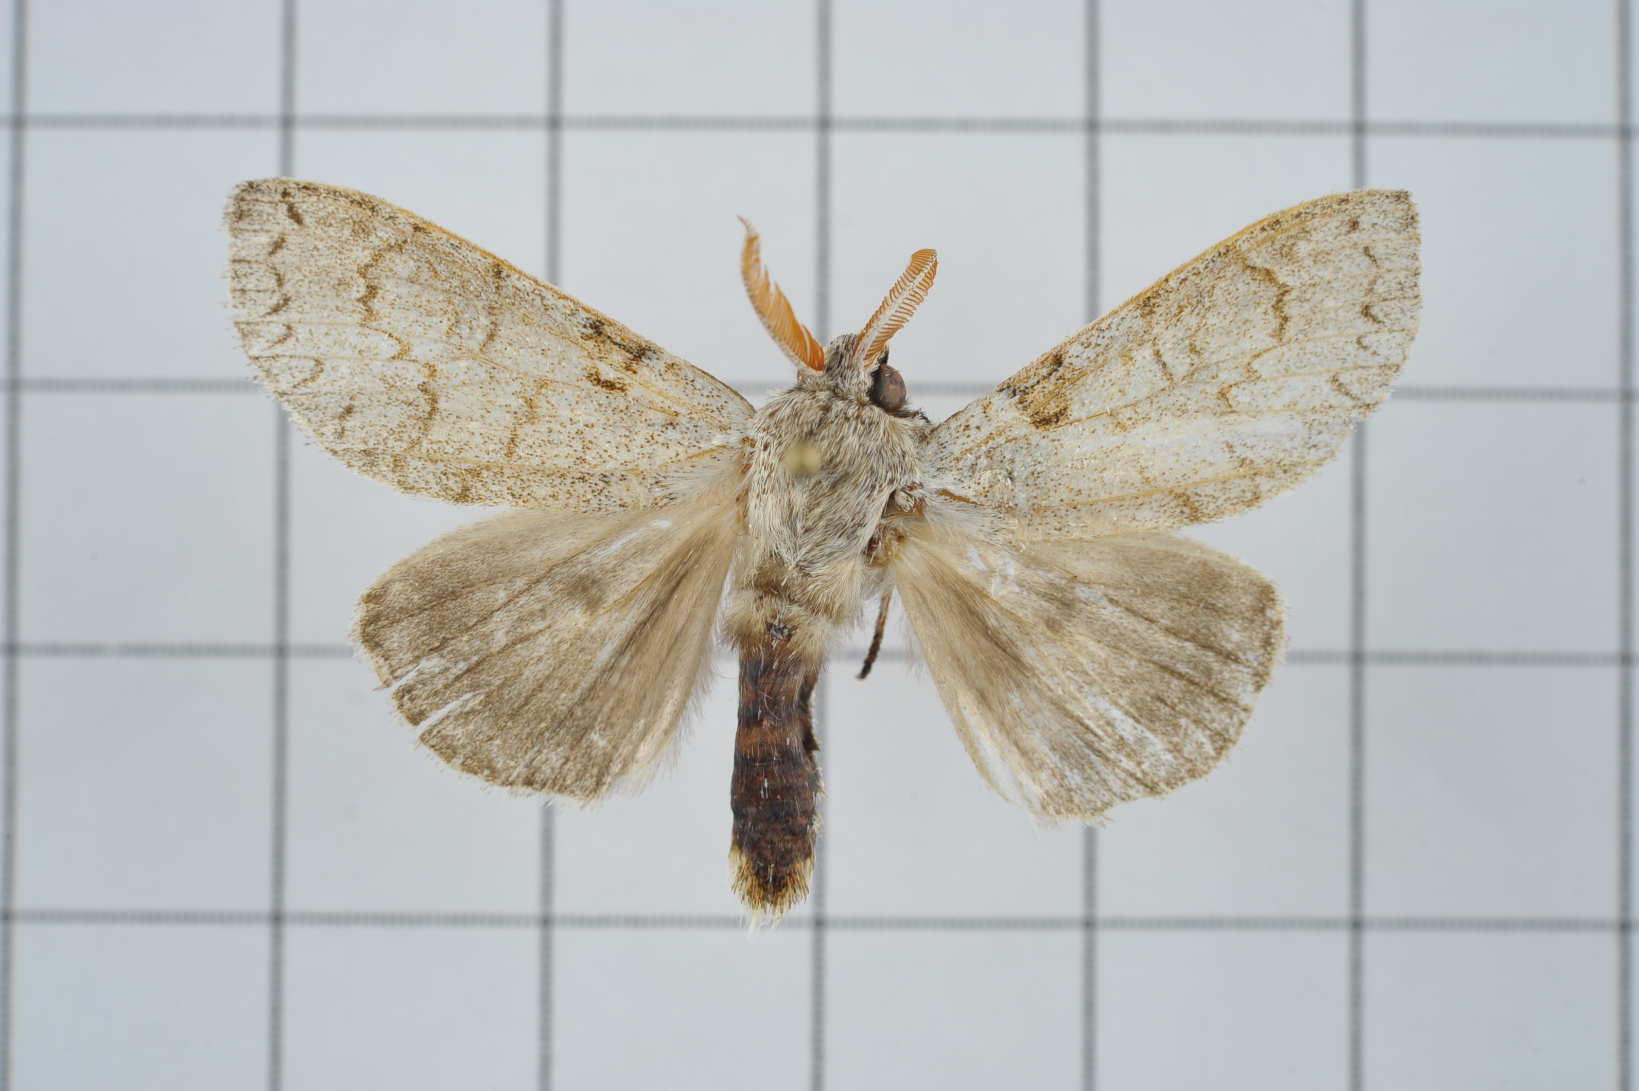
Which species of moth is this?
Calliteara postfusca
